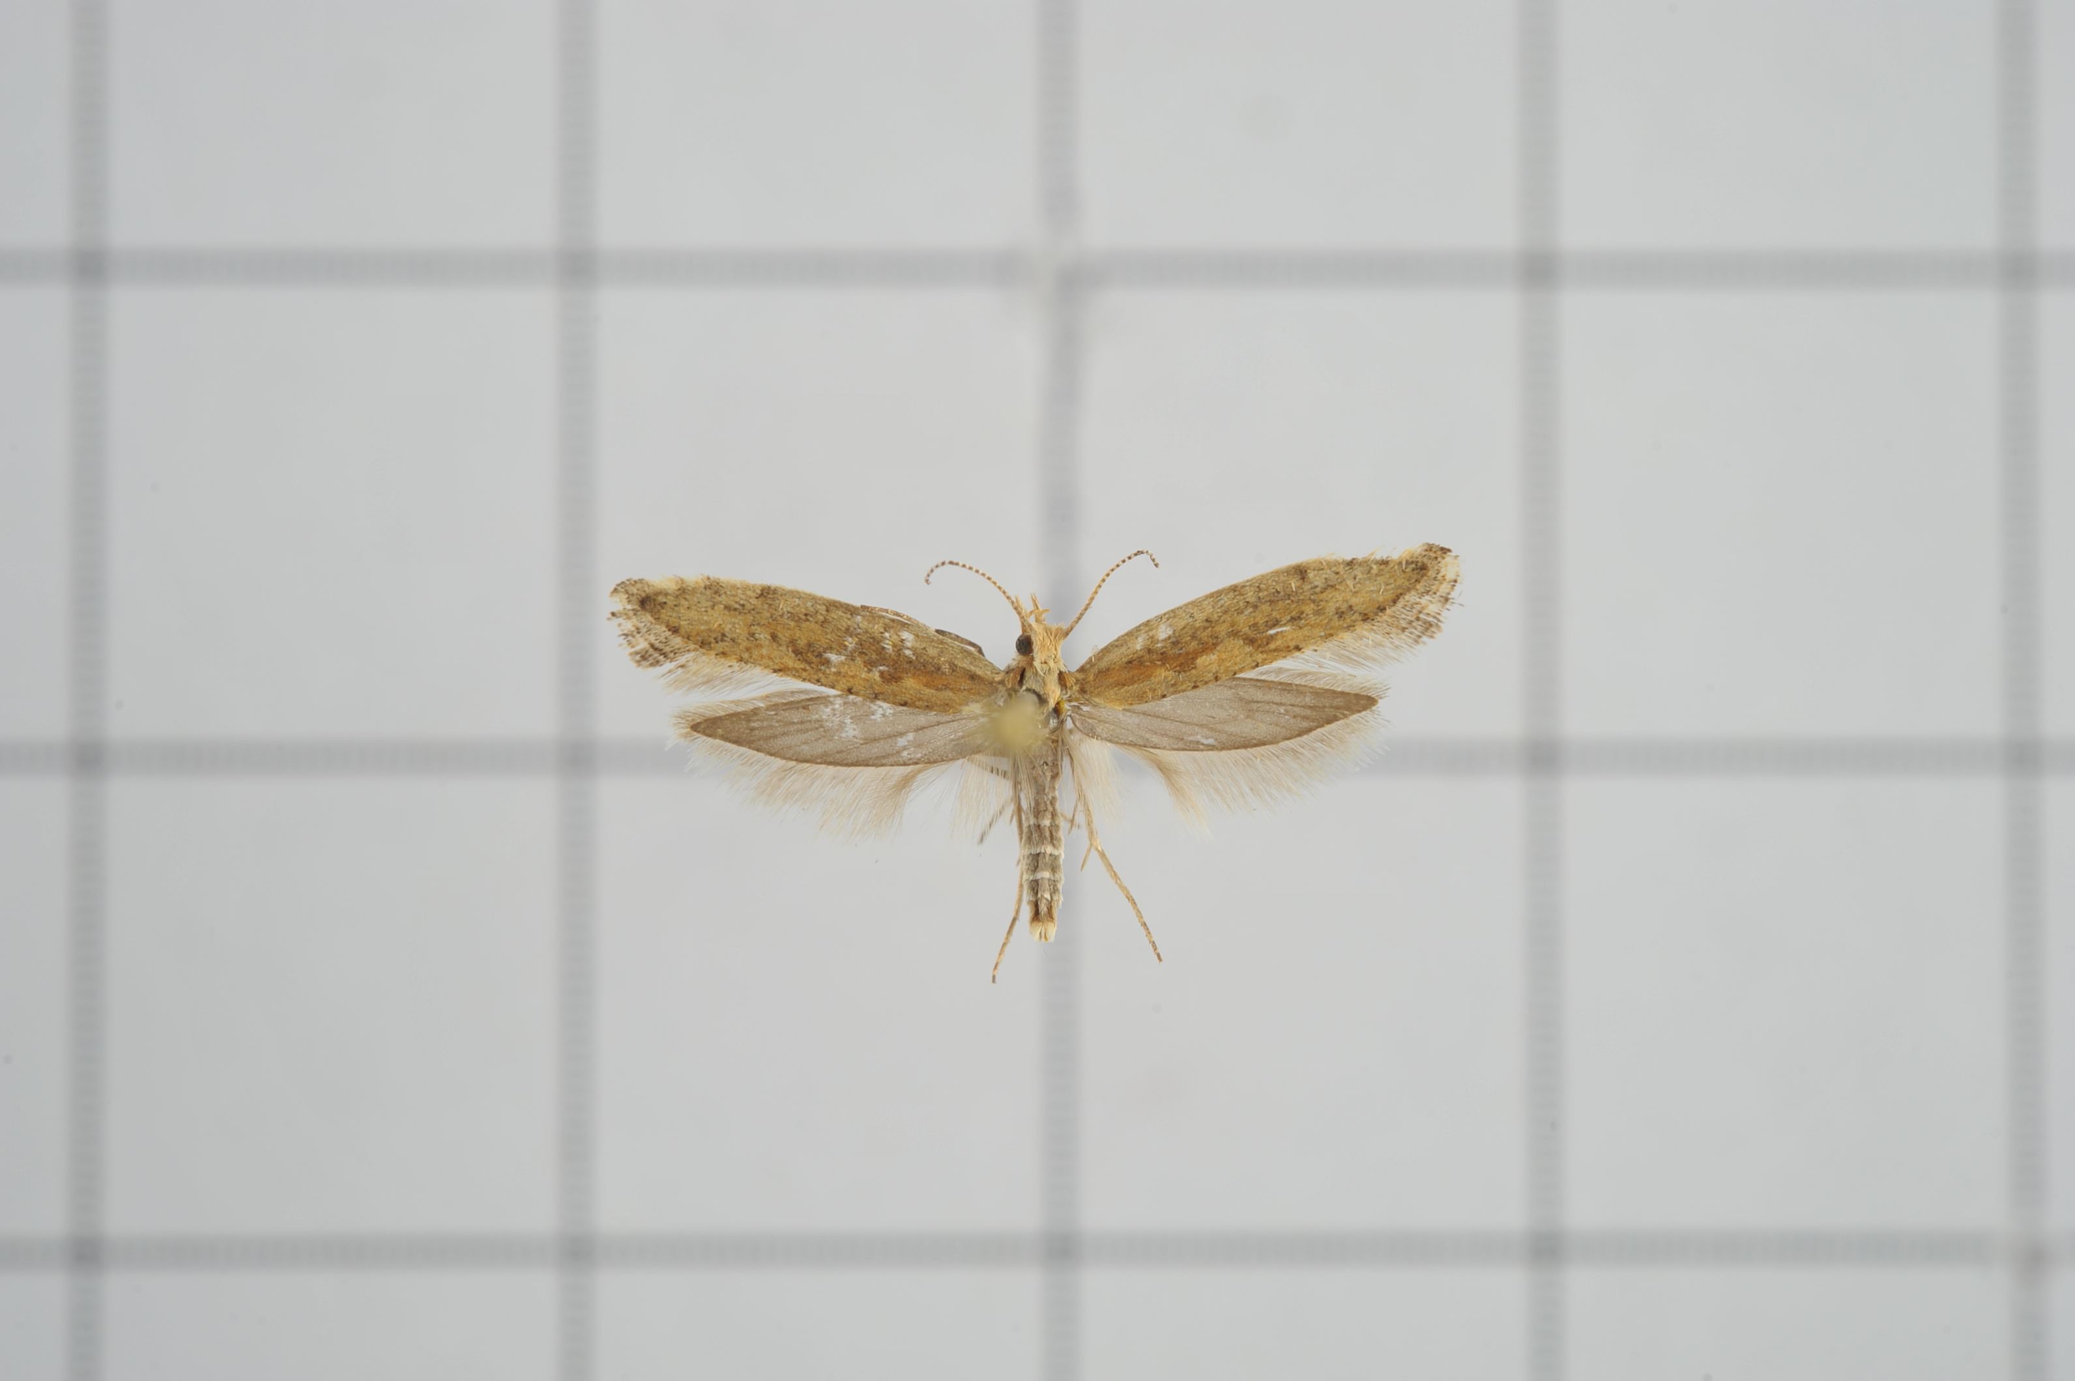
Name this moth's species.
Plutella xylostella
